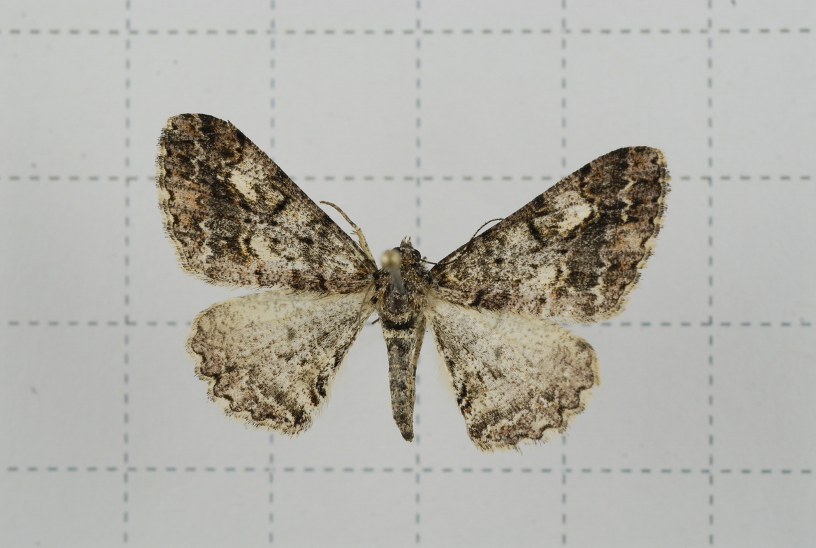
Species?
Alcis taiwanovariegata
